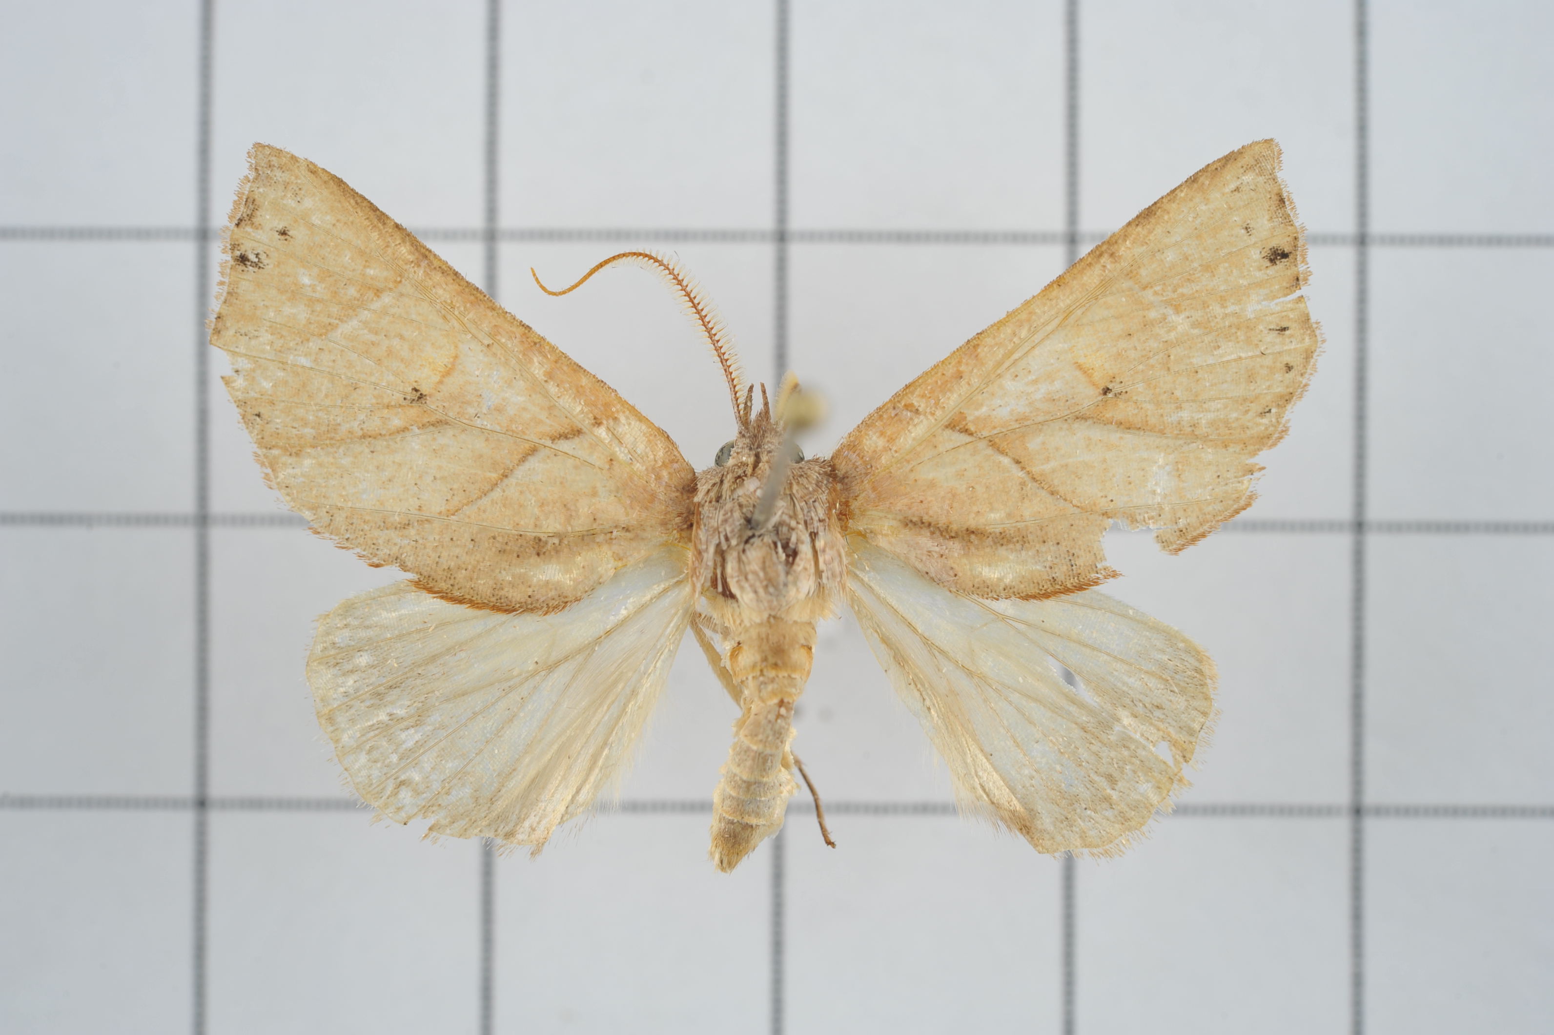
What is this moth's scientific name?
Pterogonia taiwanensis
